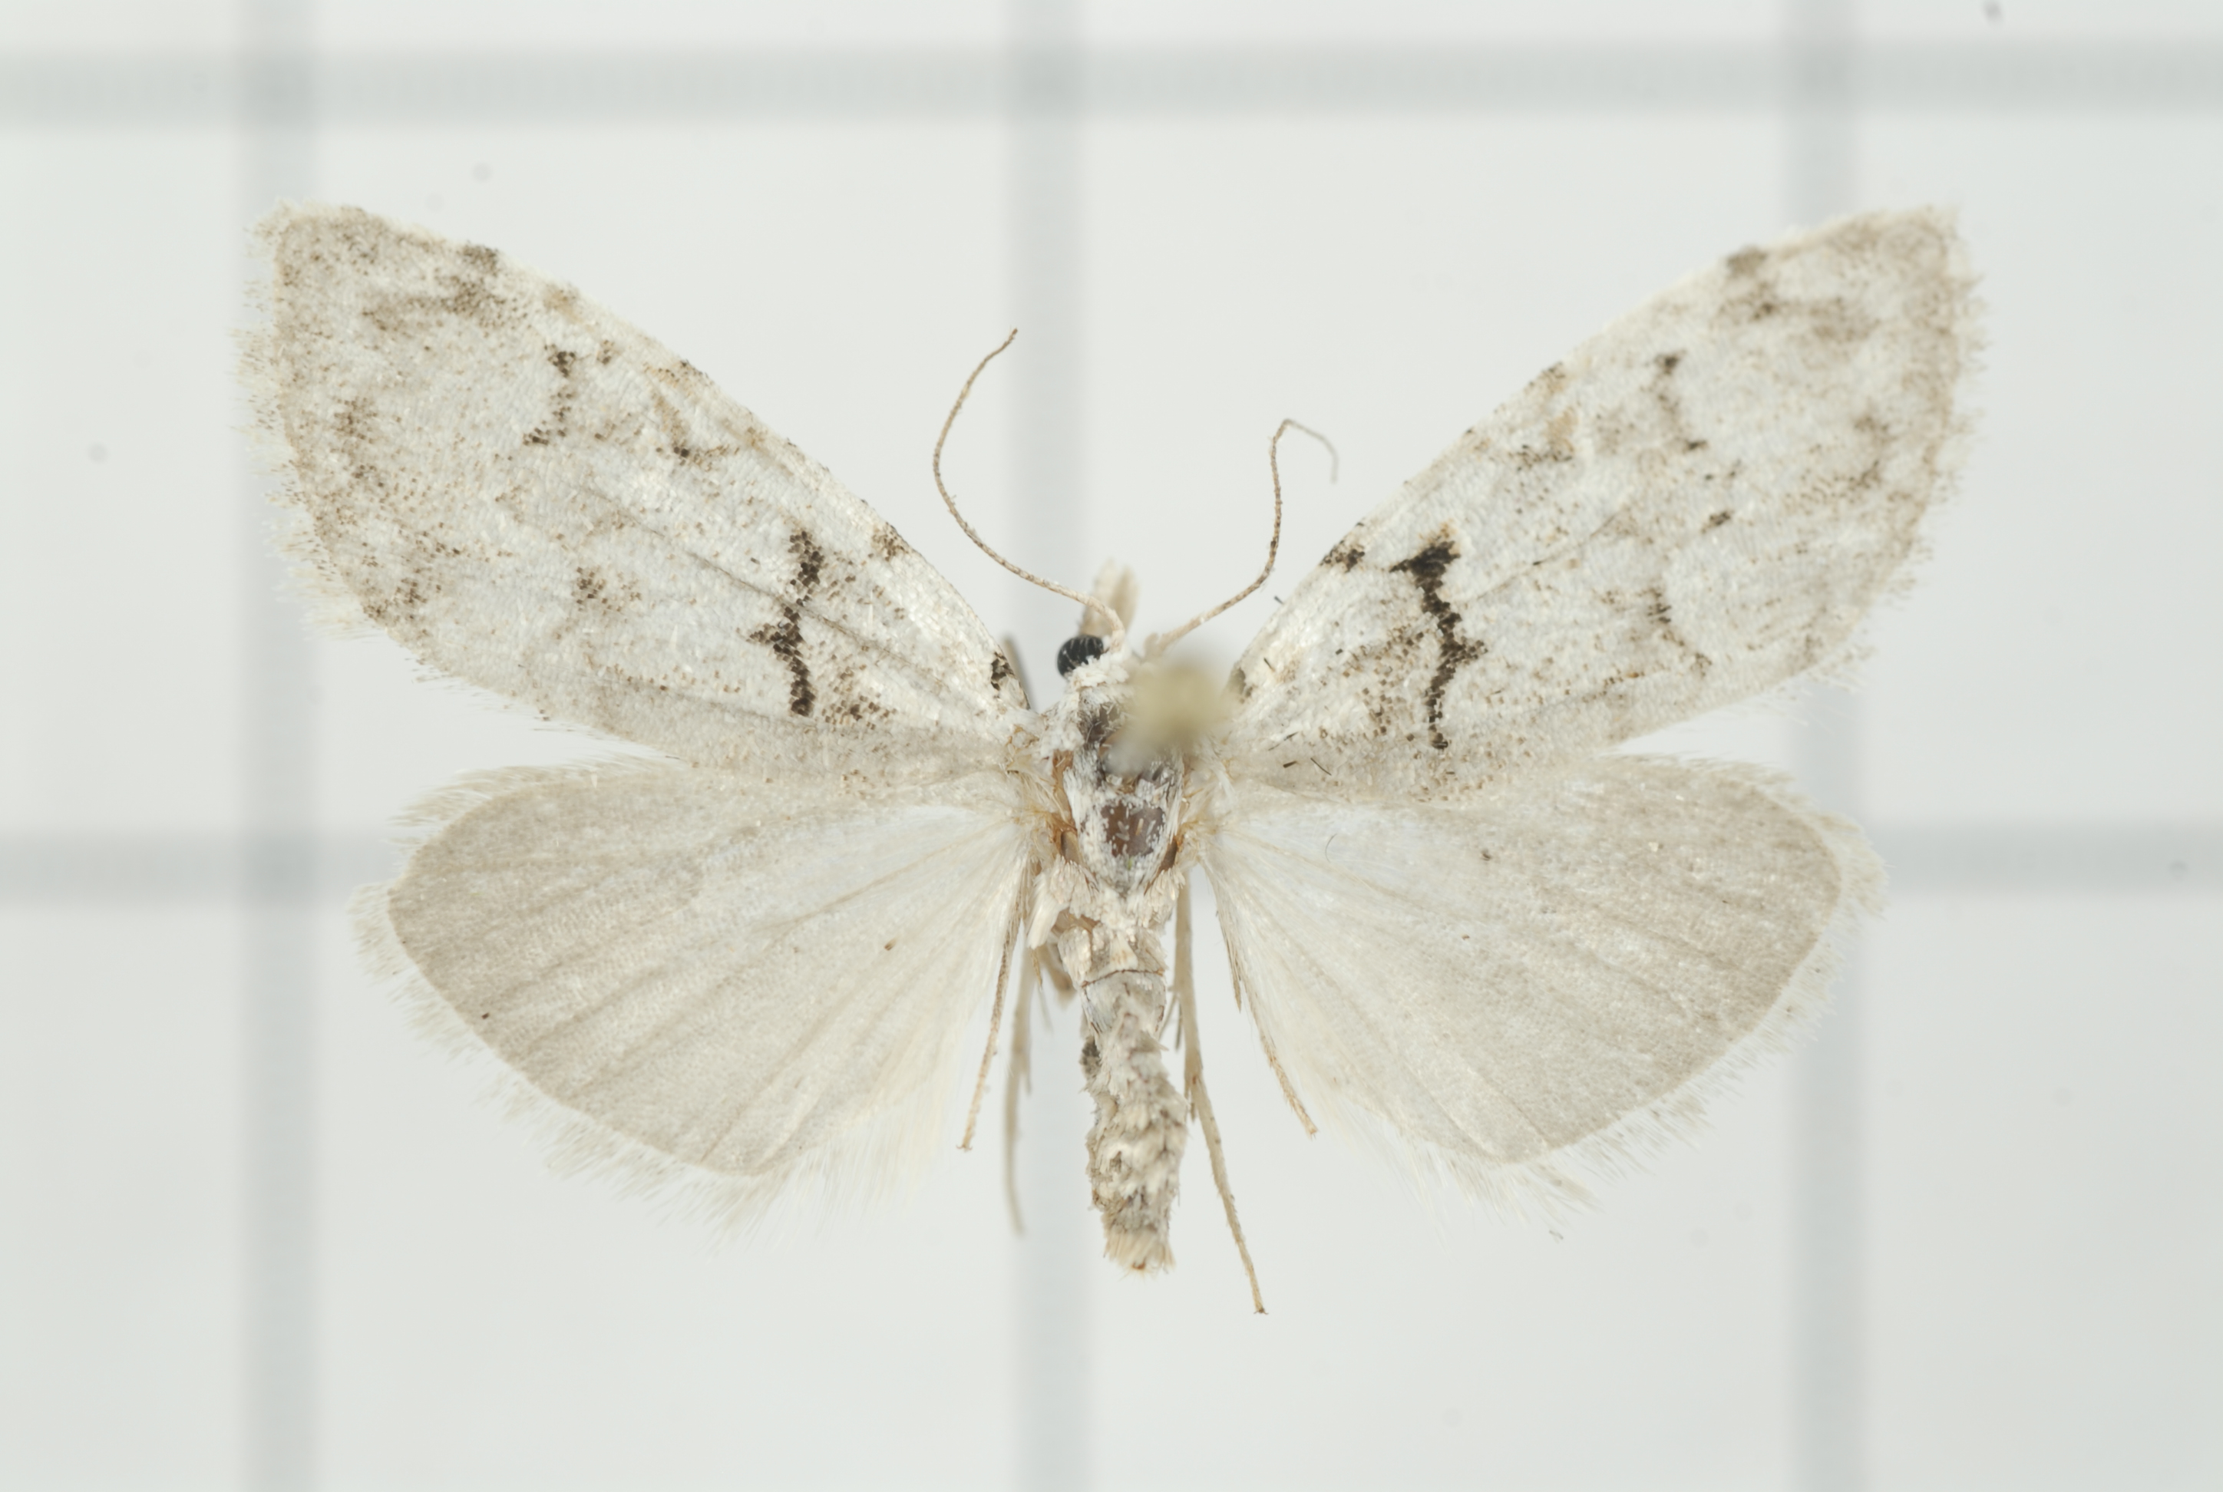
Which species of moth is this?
Nola formosalesa
